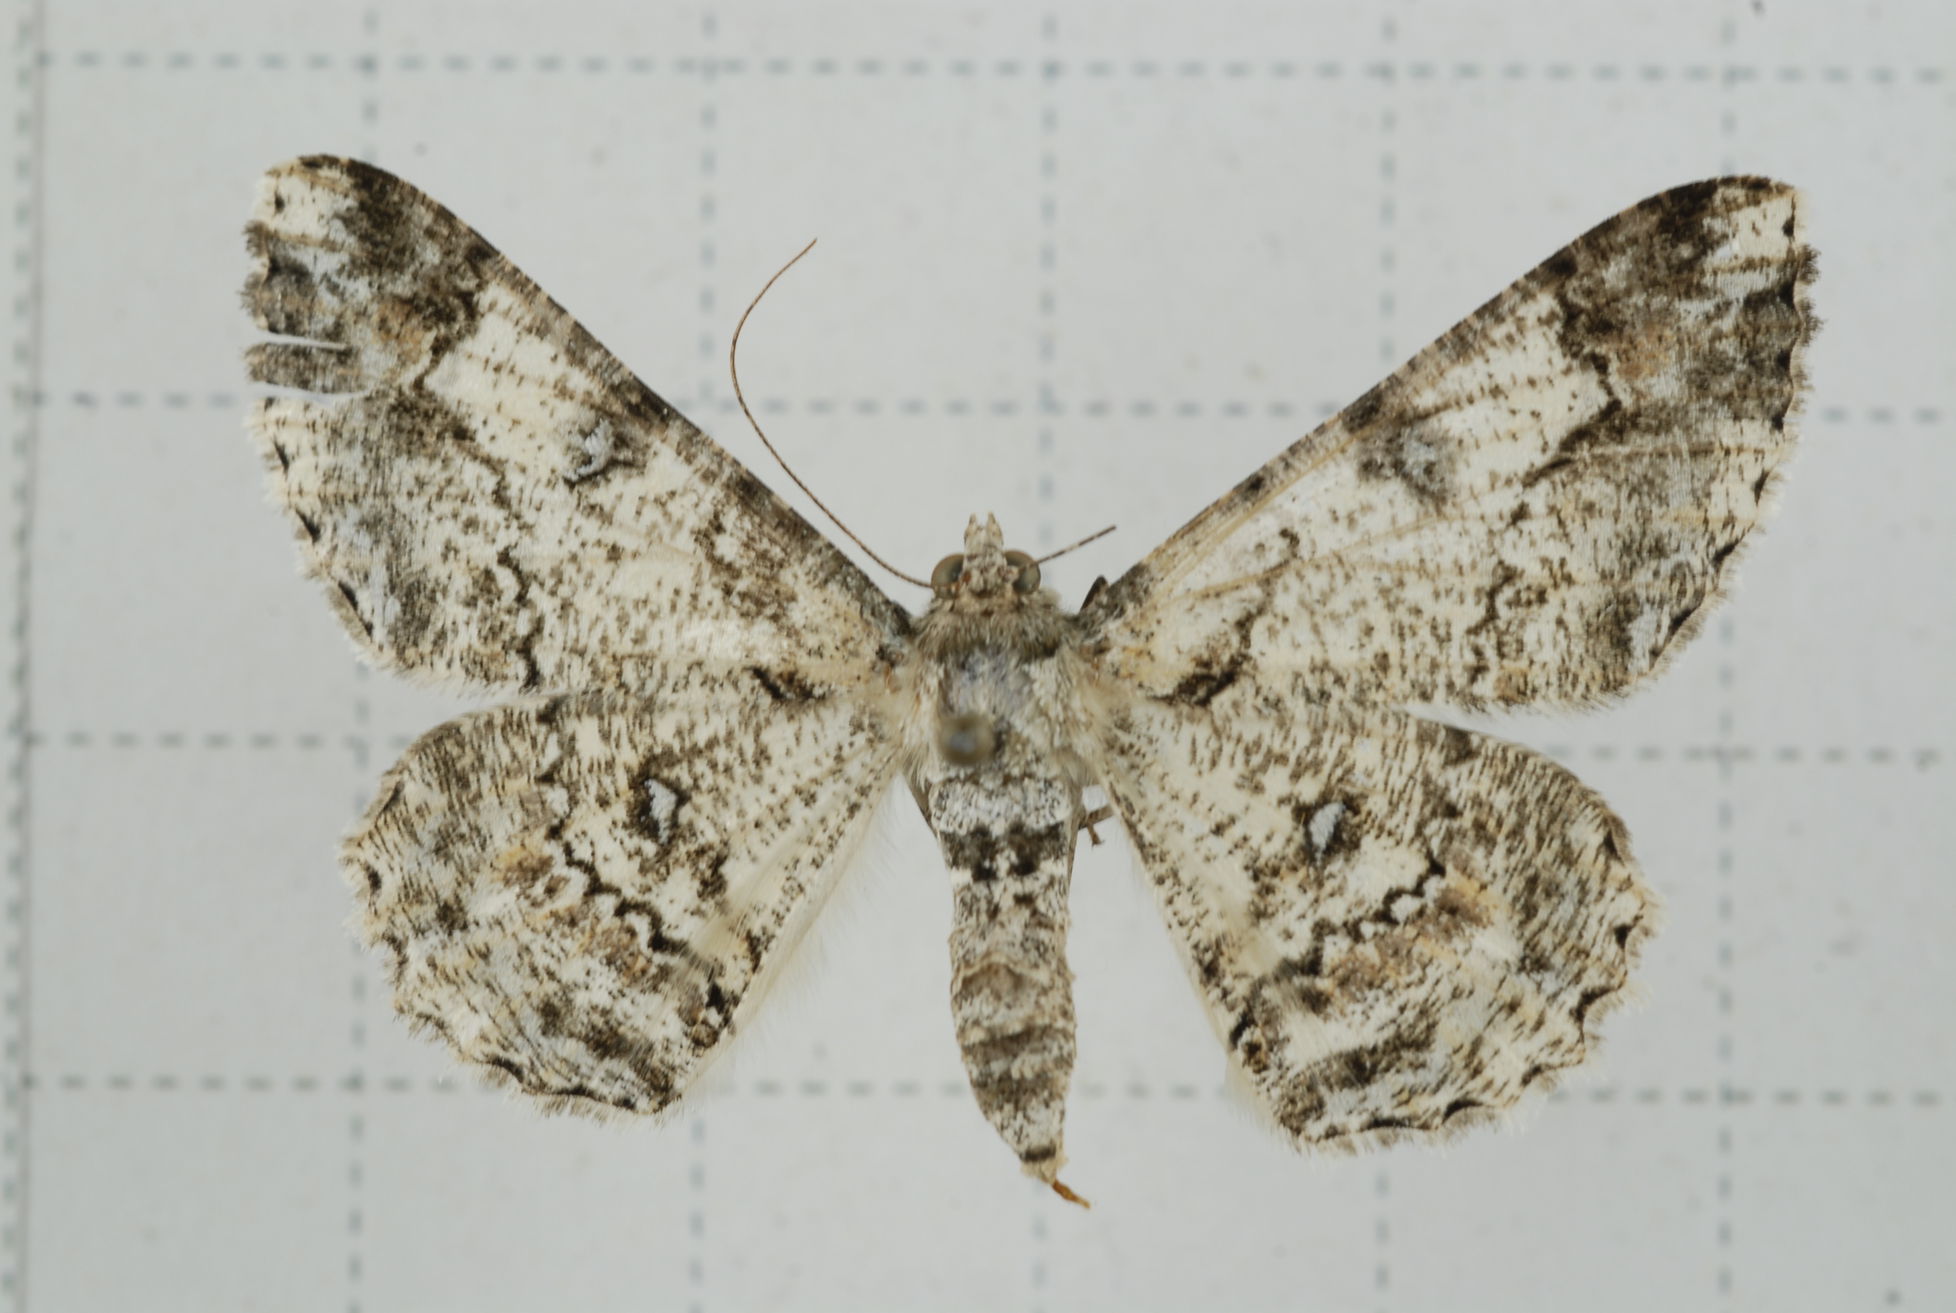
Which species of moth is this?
Cleora fraterna
